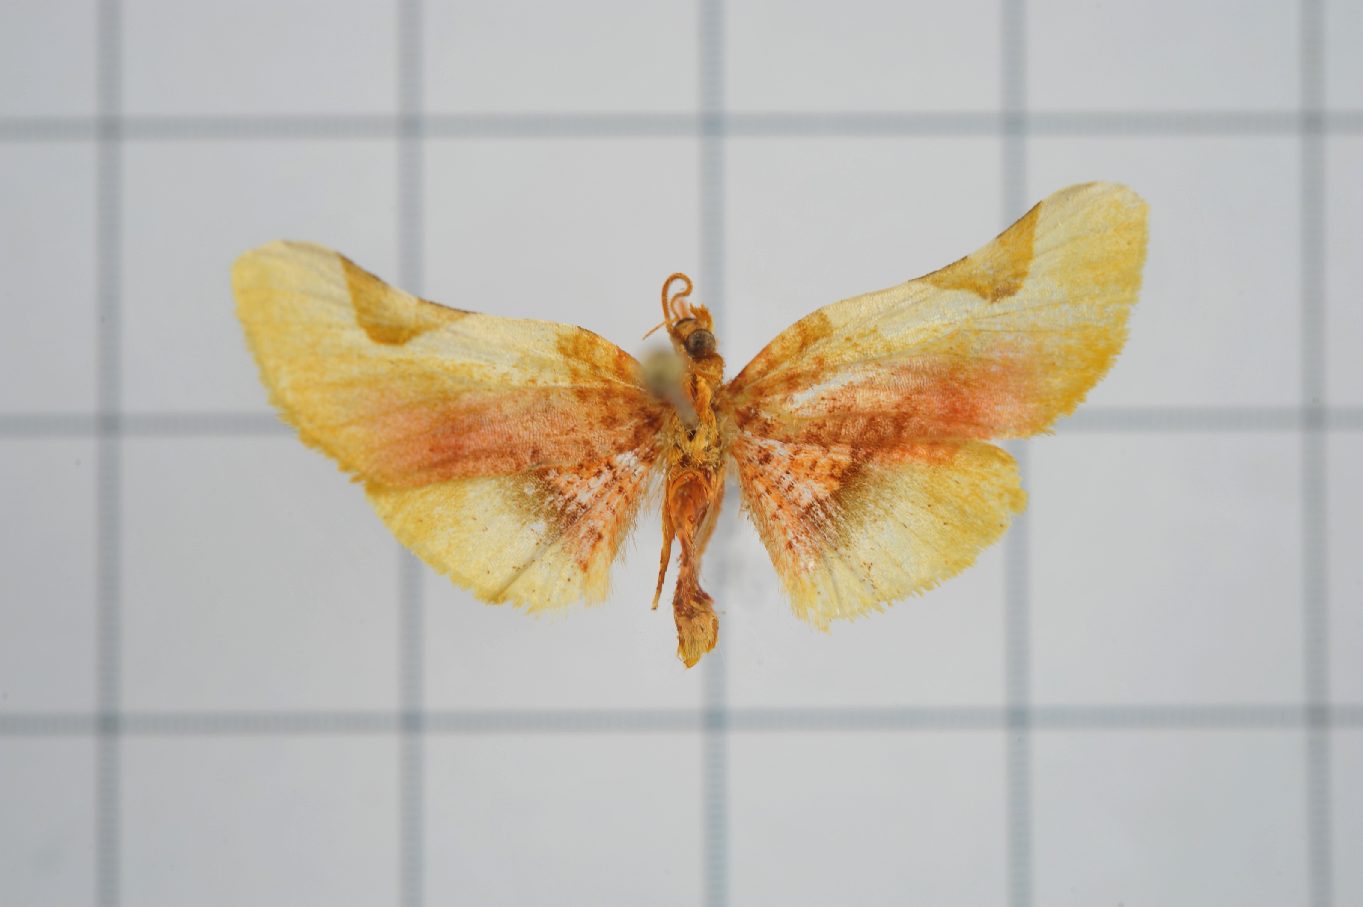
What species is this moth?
Pyrinioides sinuosus
